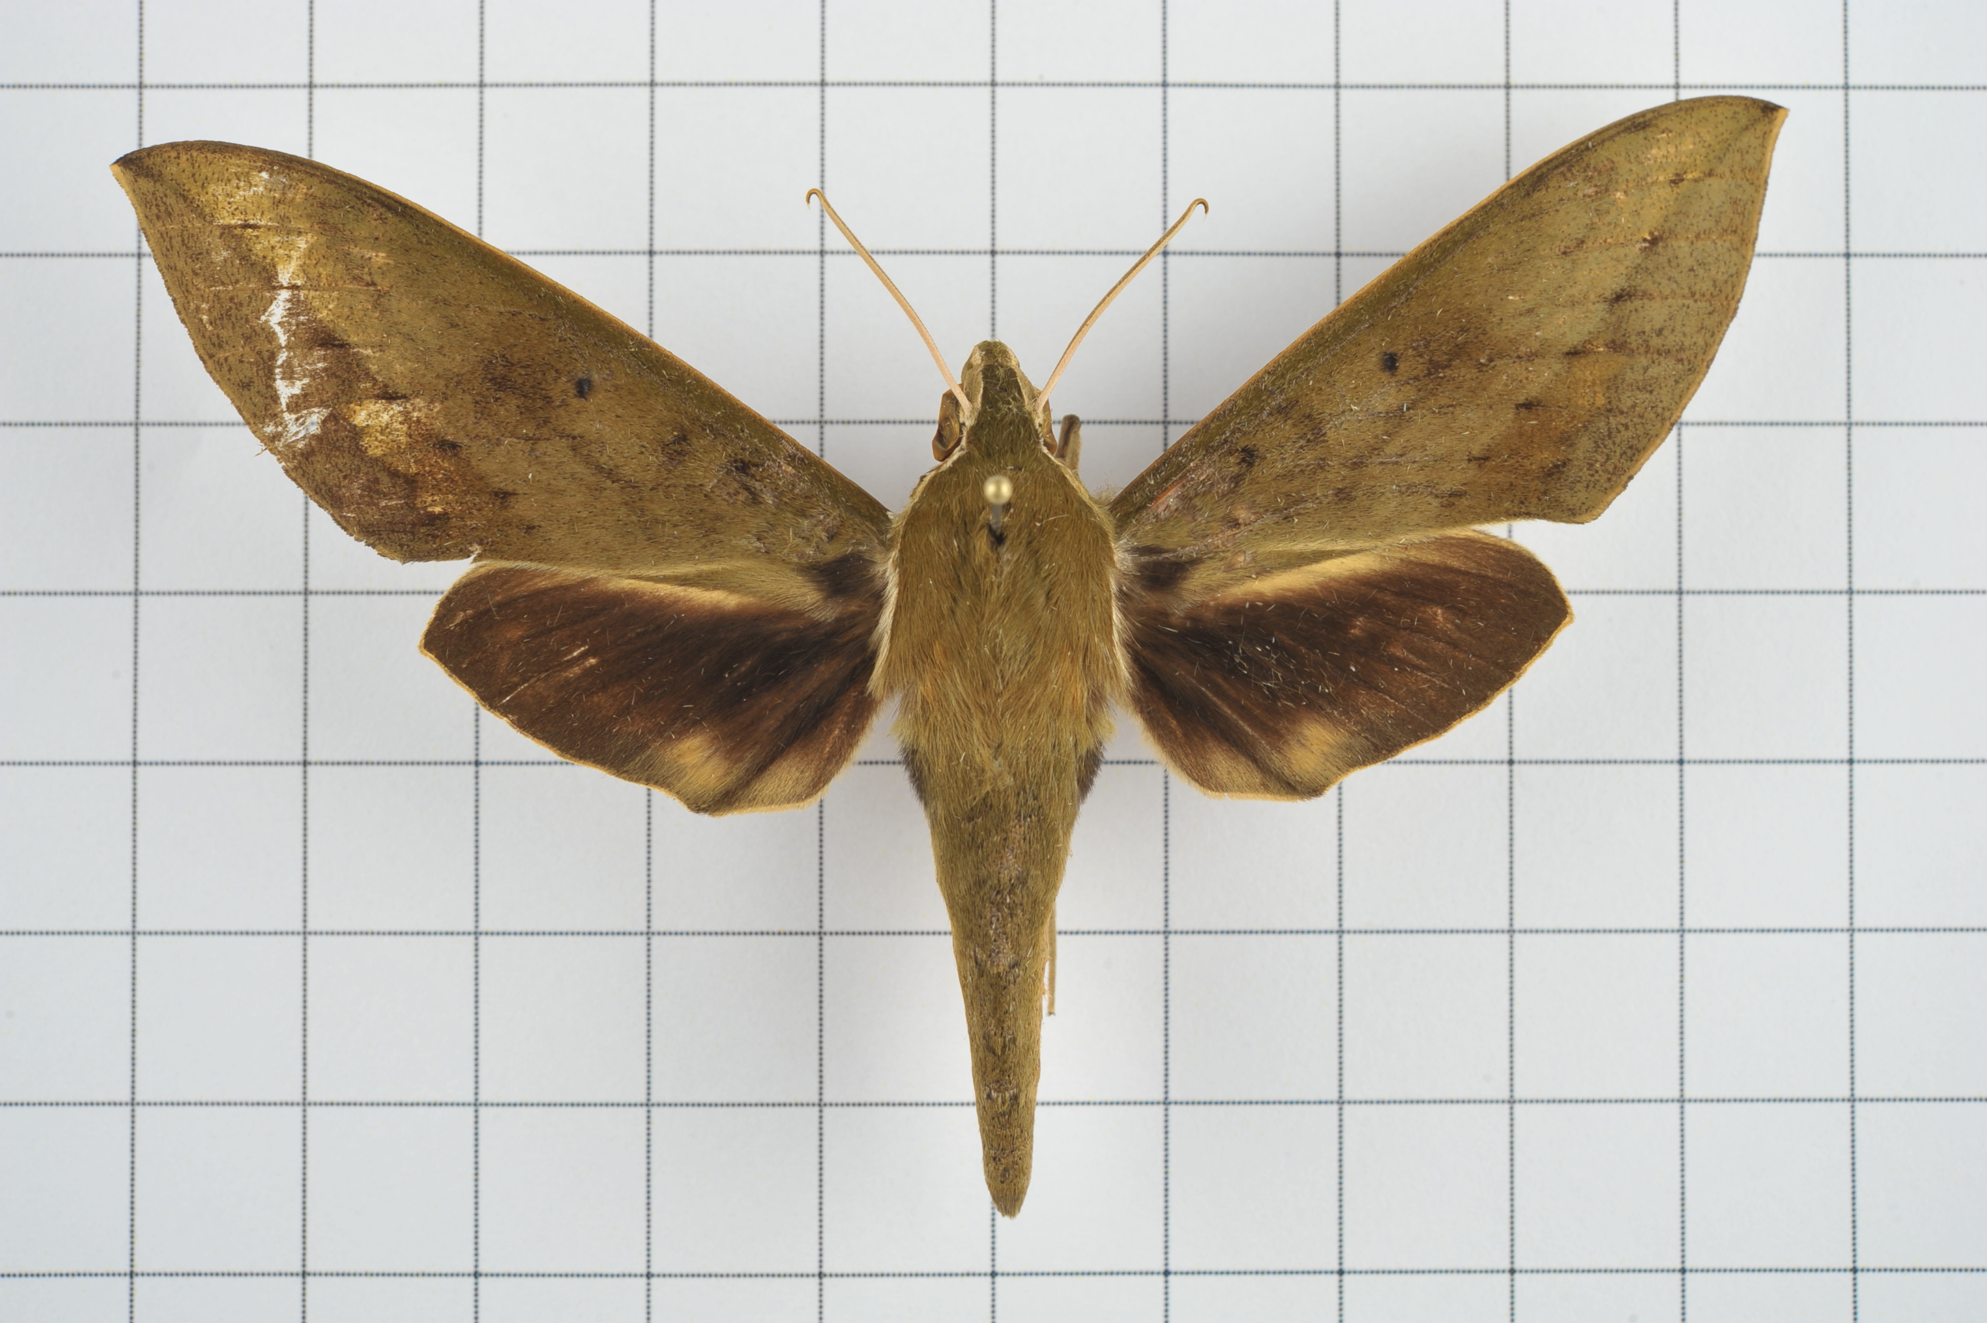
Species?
Theretra boisduvalii
